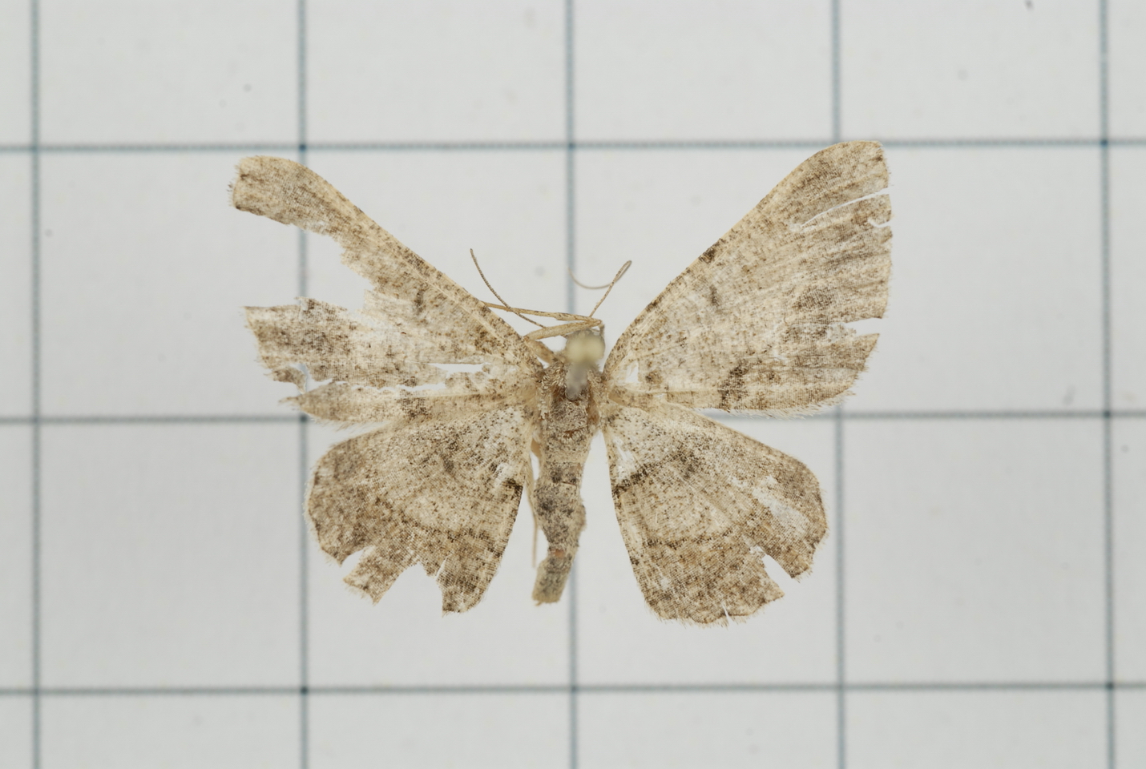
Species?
Psilalcis pulveraria
